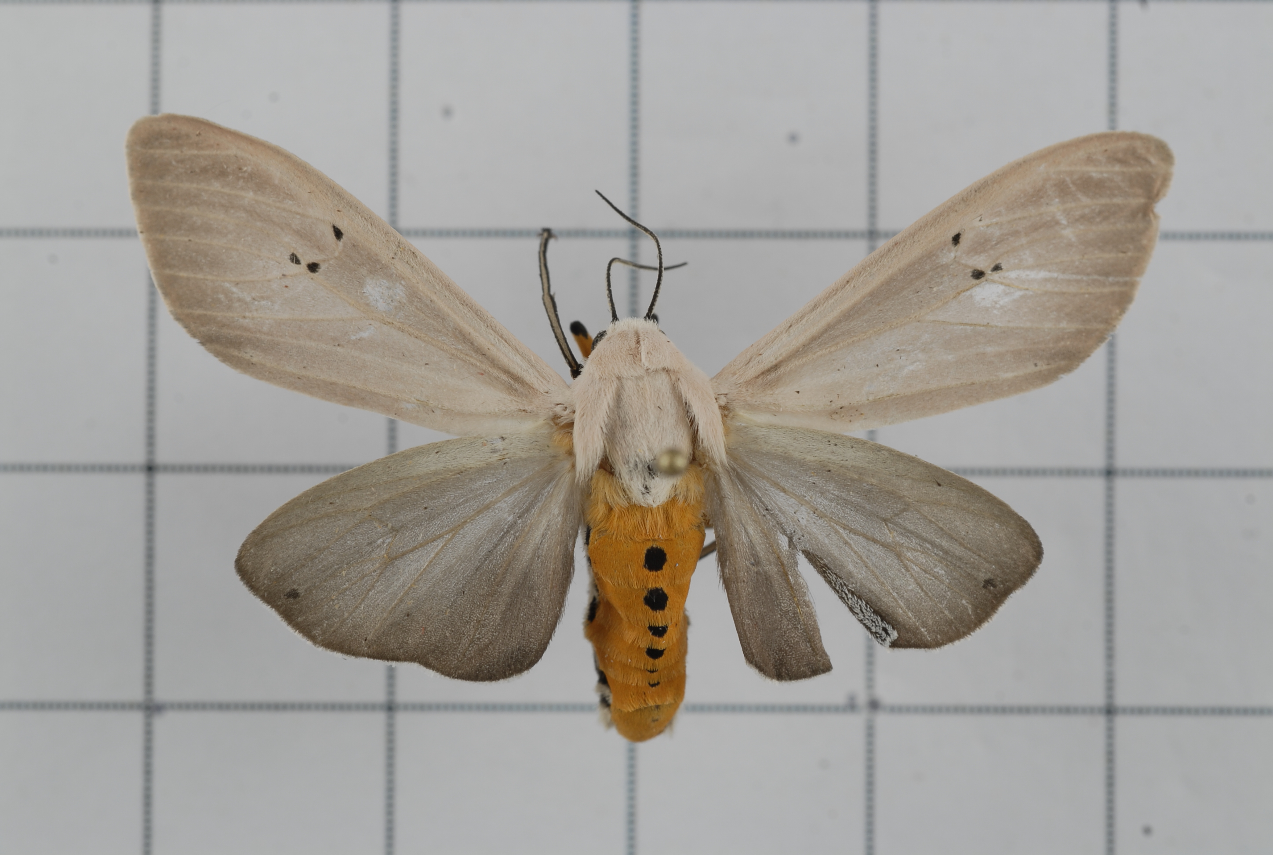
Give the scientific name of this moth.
Creatonotos transiens koni
